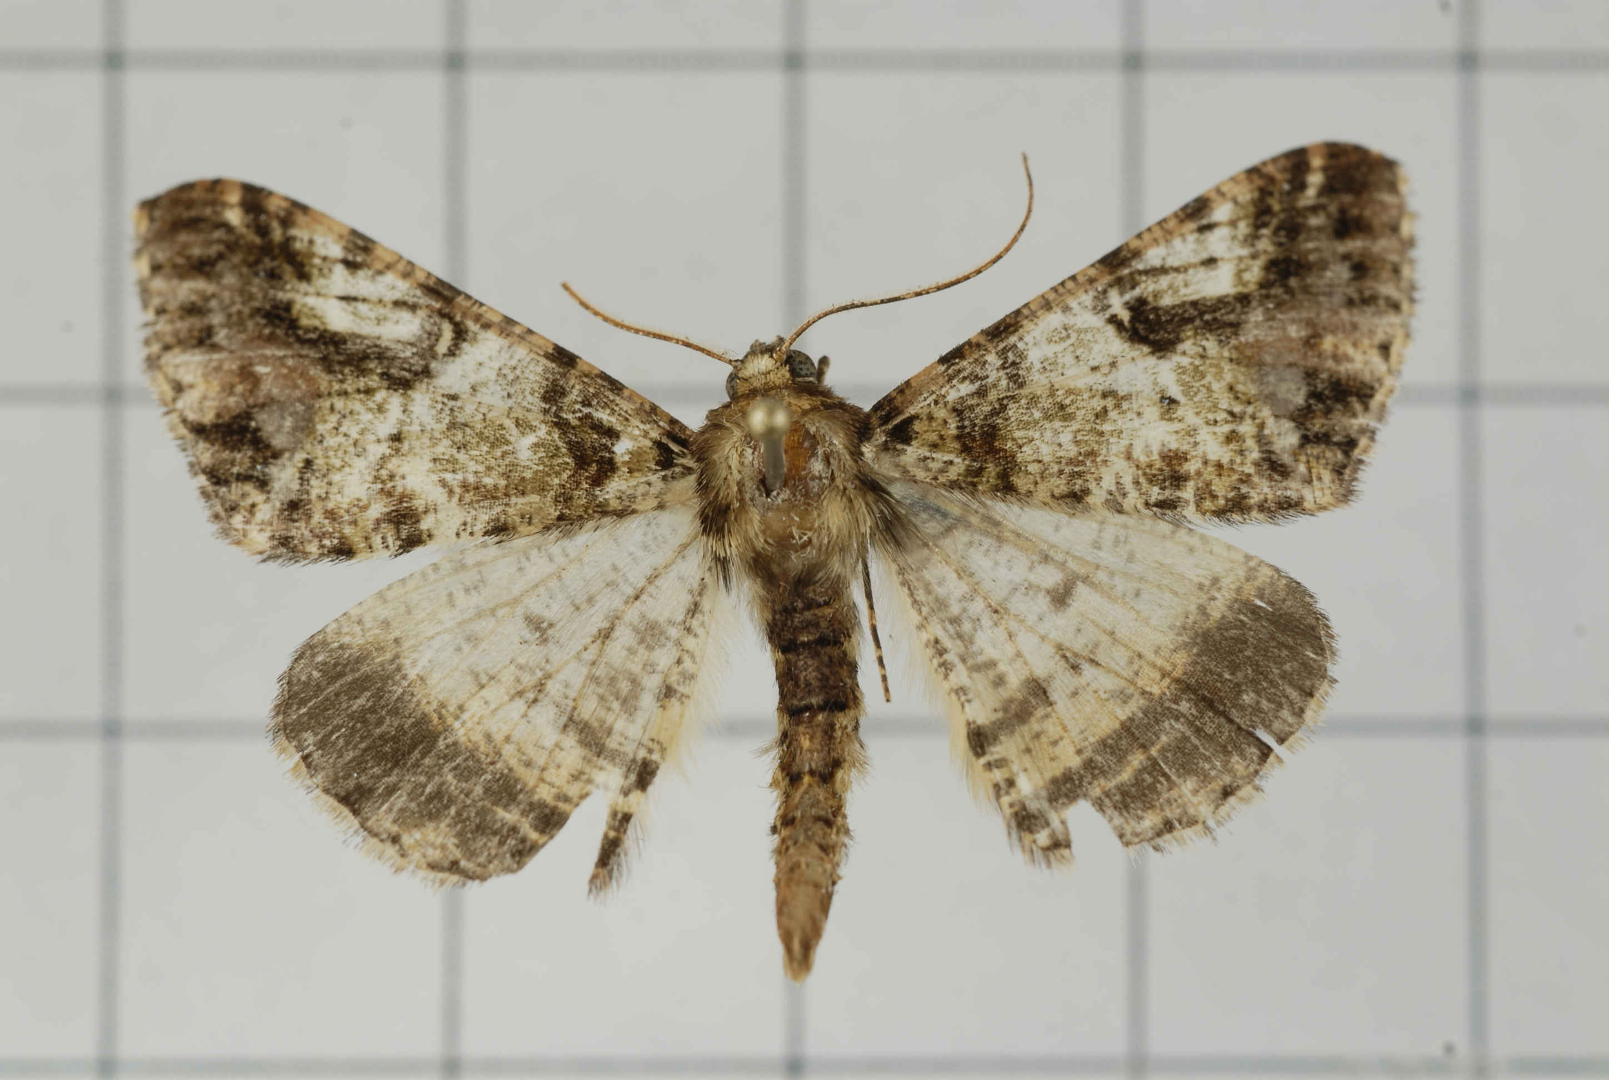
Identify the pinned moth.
Gasterocome pannosaria orta
